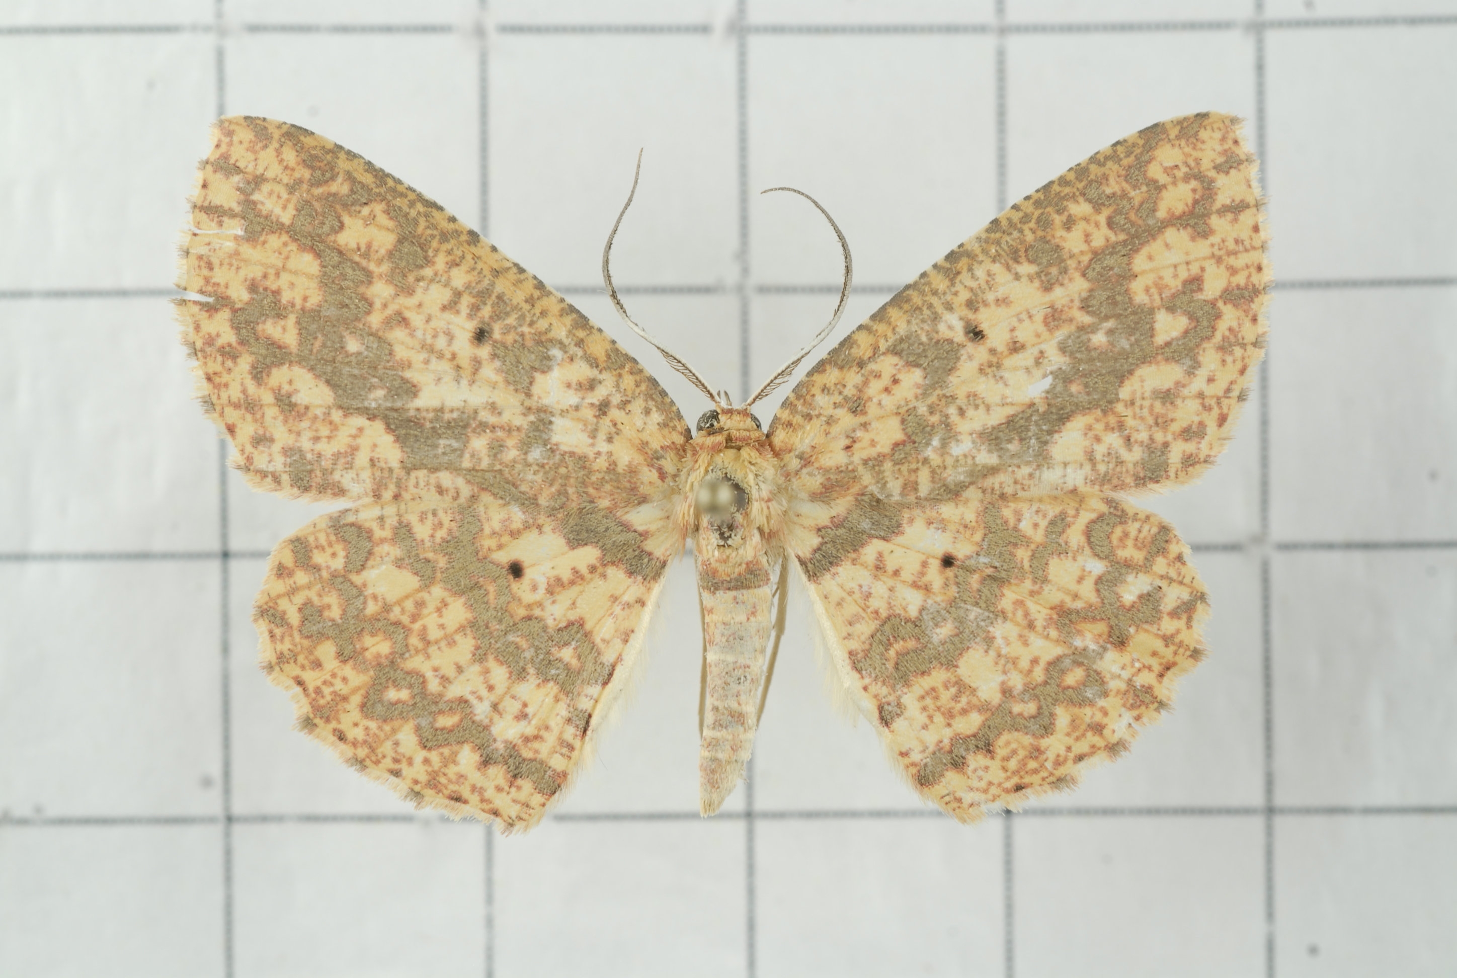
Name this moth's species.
Borbacha pardaria
